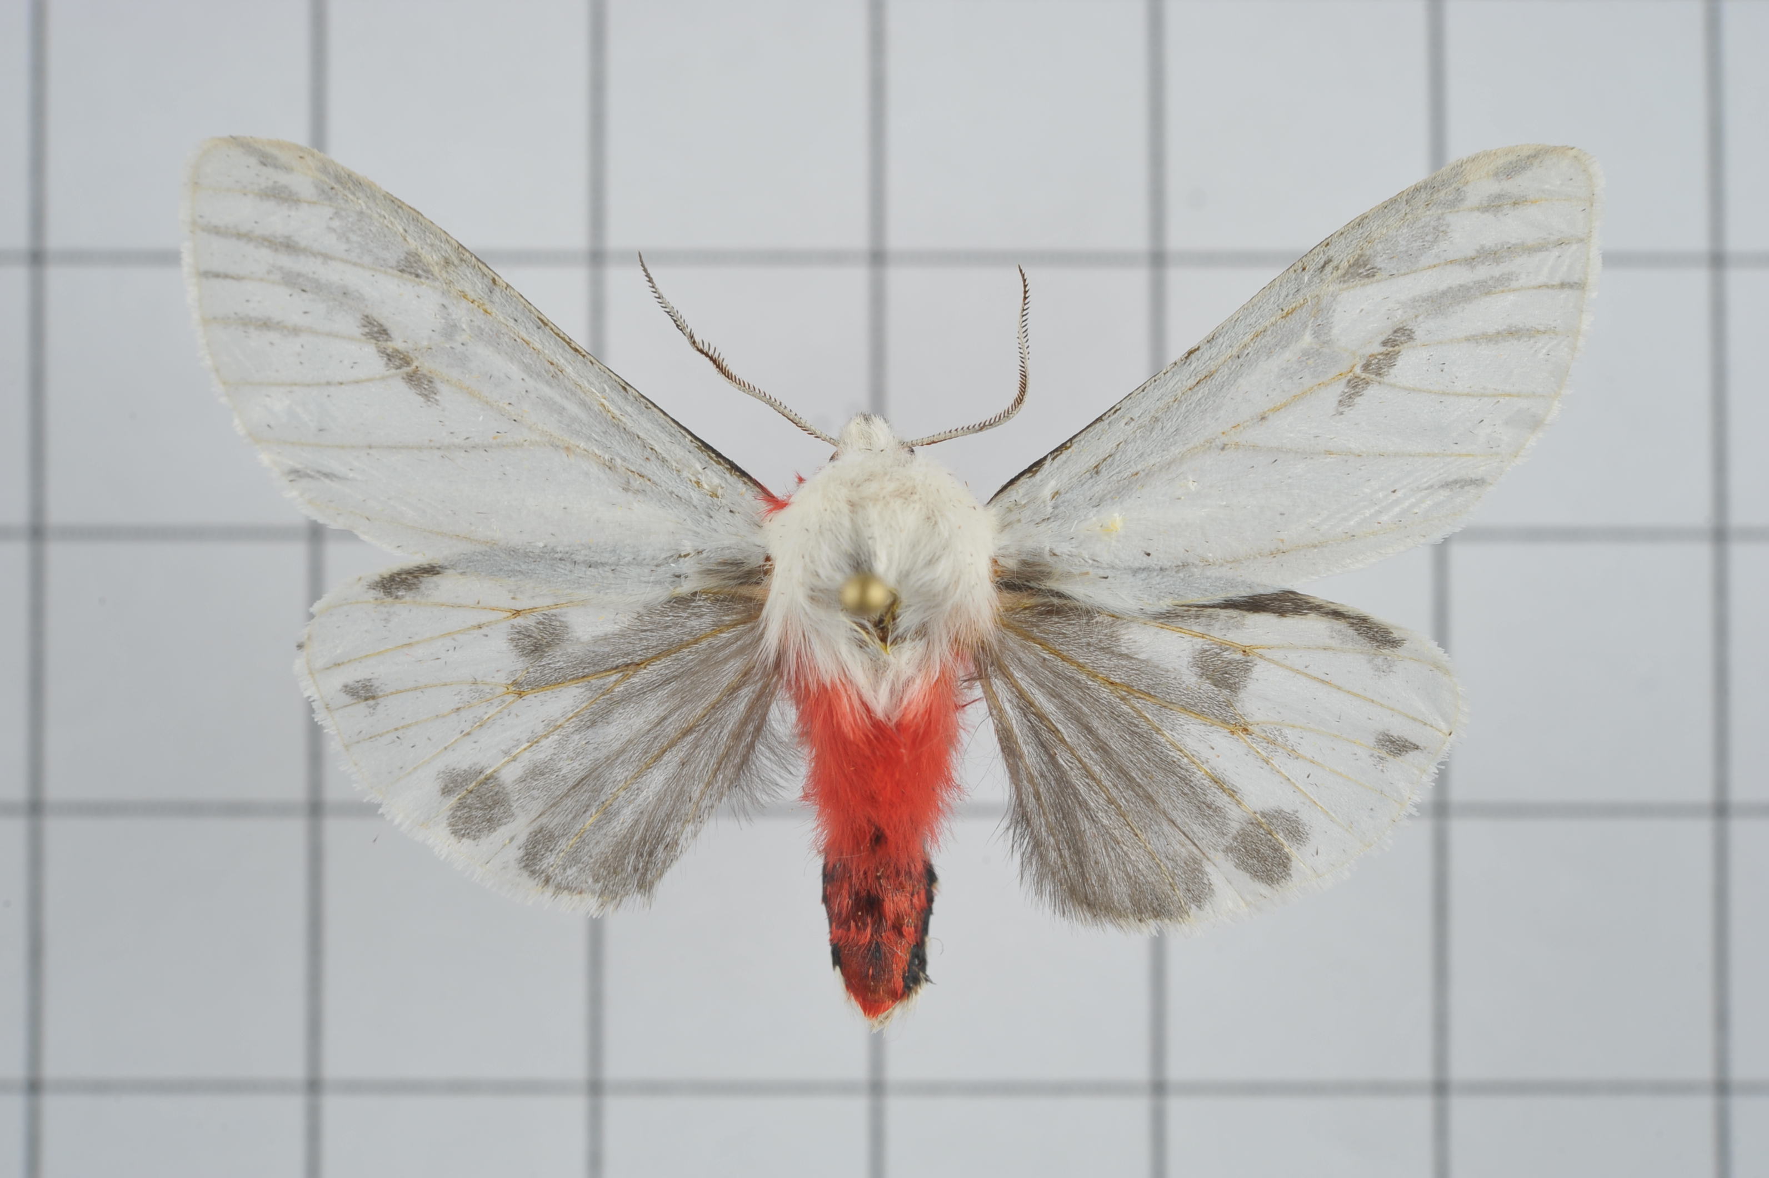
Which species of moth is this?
Argyarctia fuscobasalis
